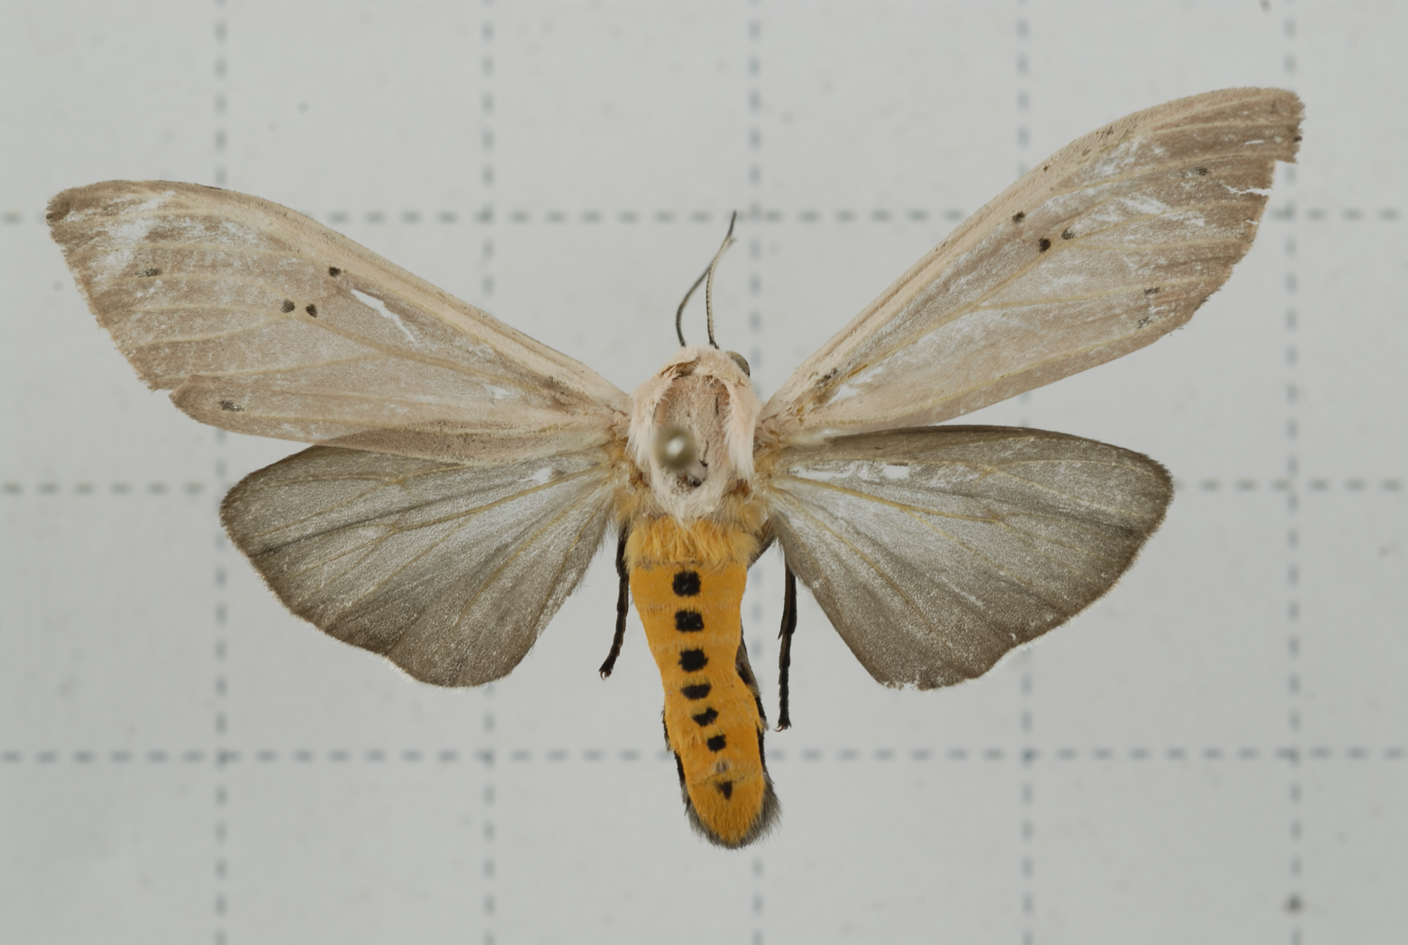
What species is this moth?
Creatonotos transiens koni
